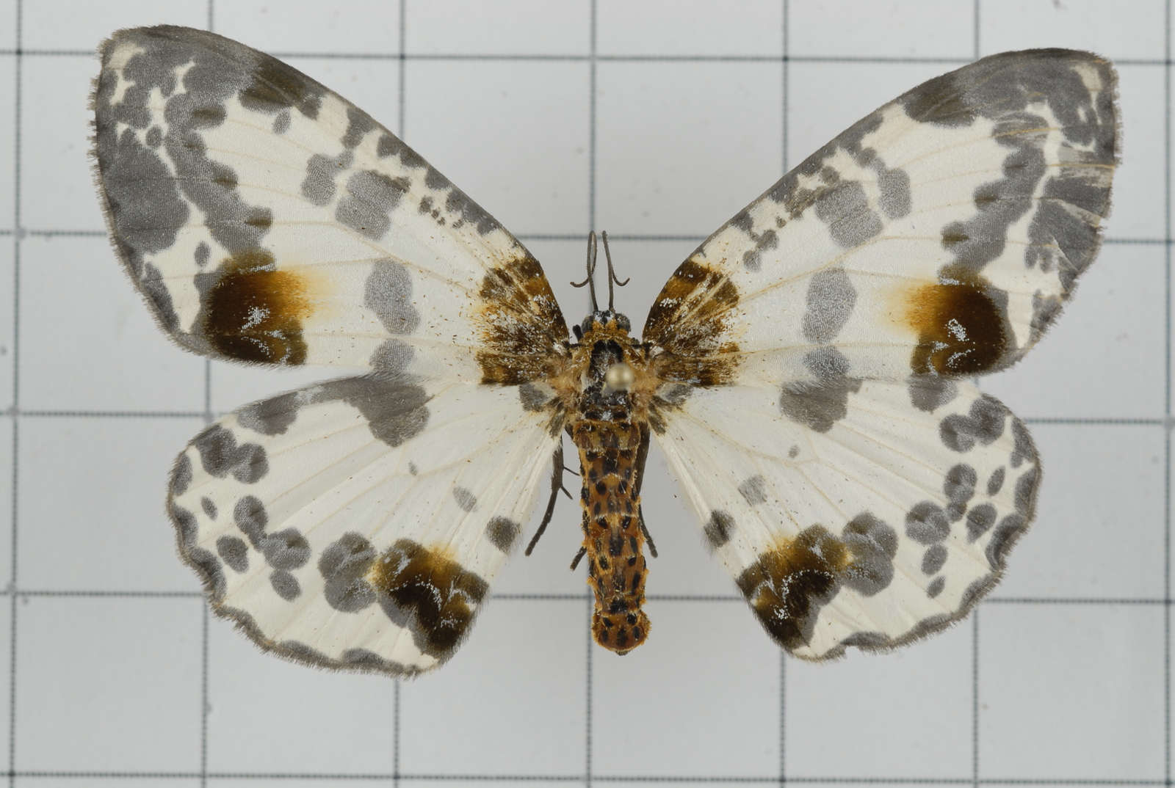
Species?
Abraxas formosilluminata
